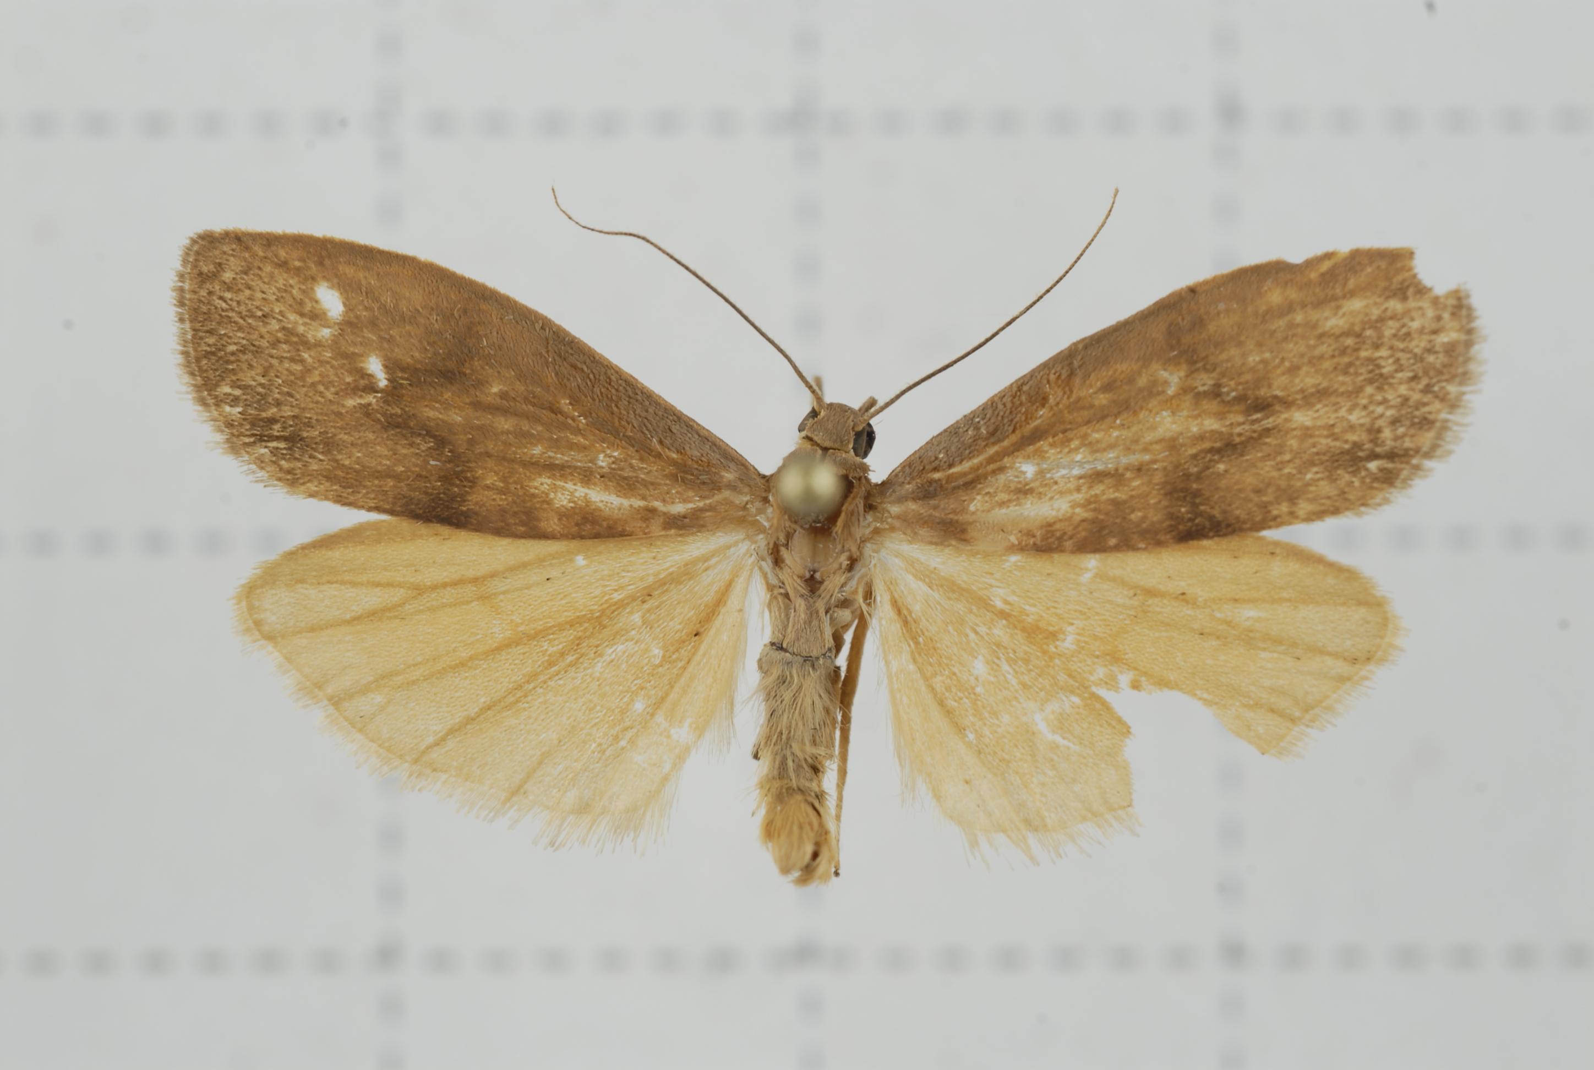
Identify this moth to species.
Teuloma tainebula
